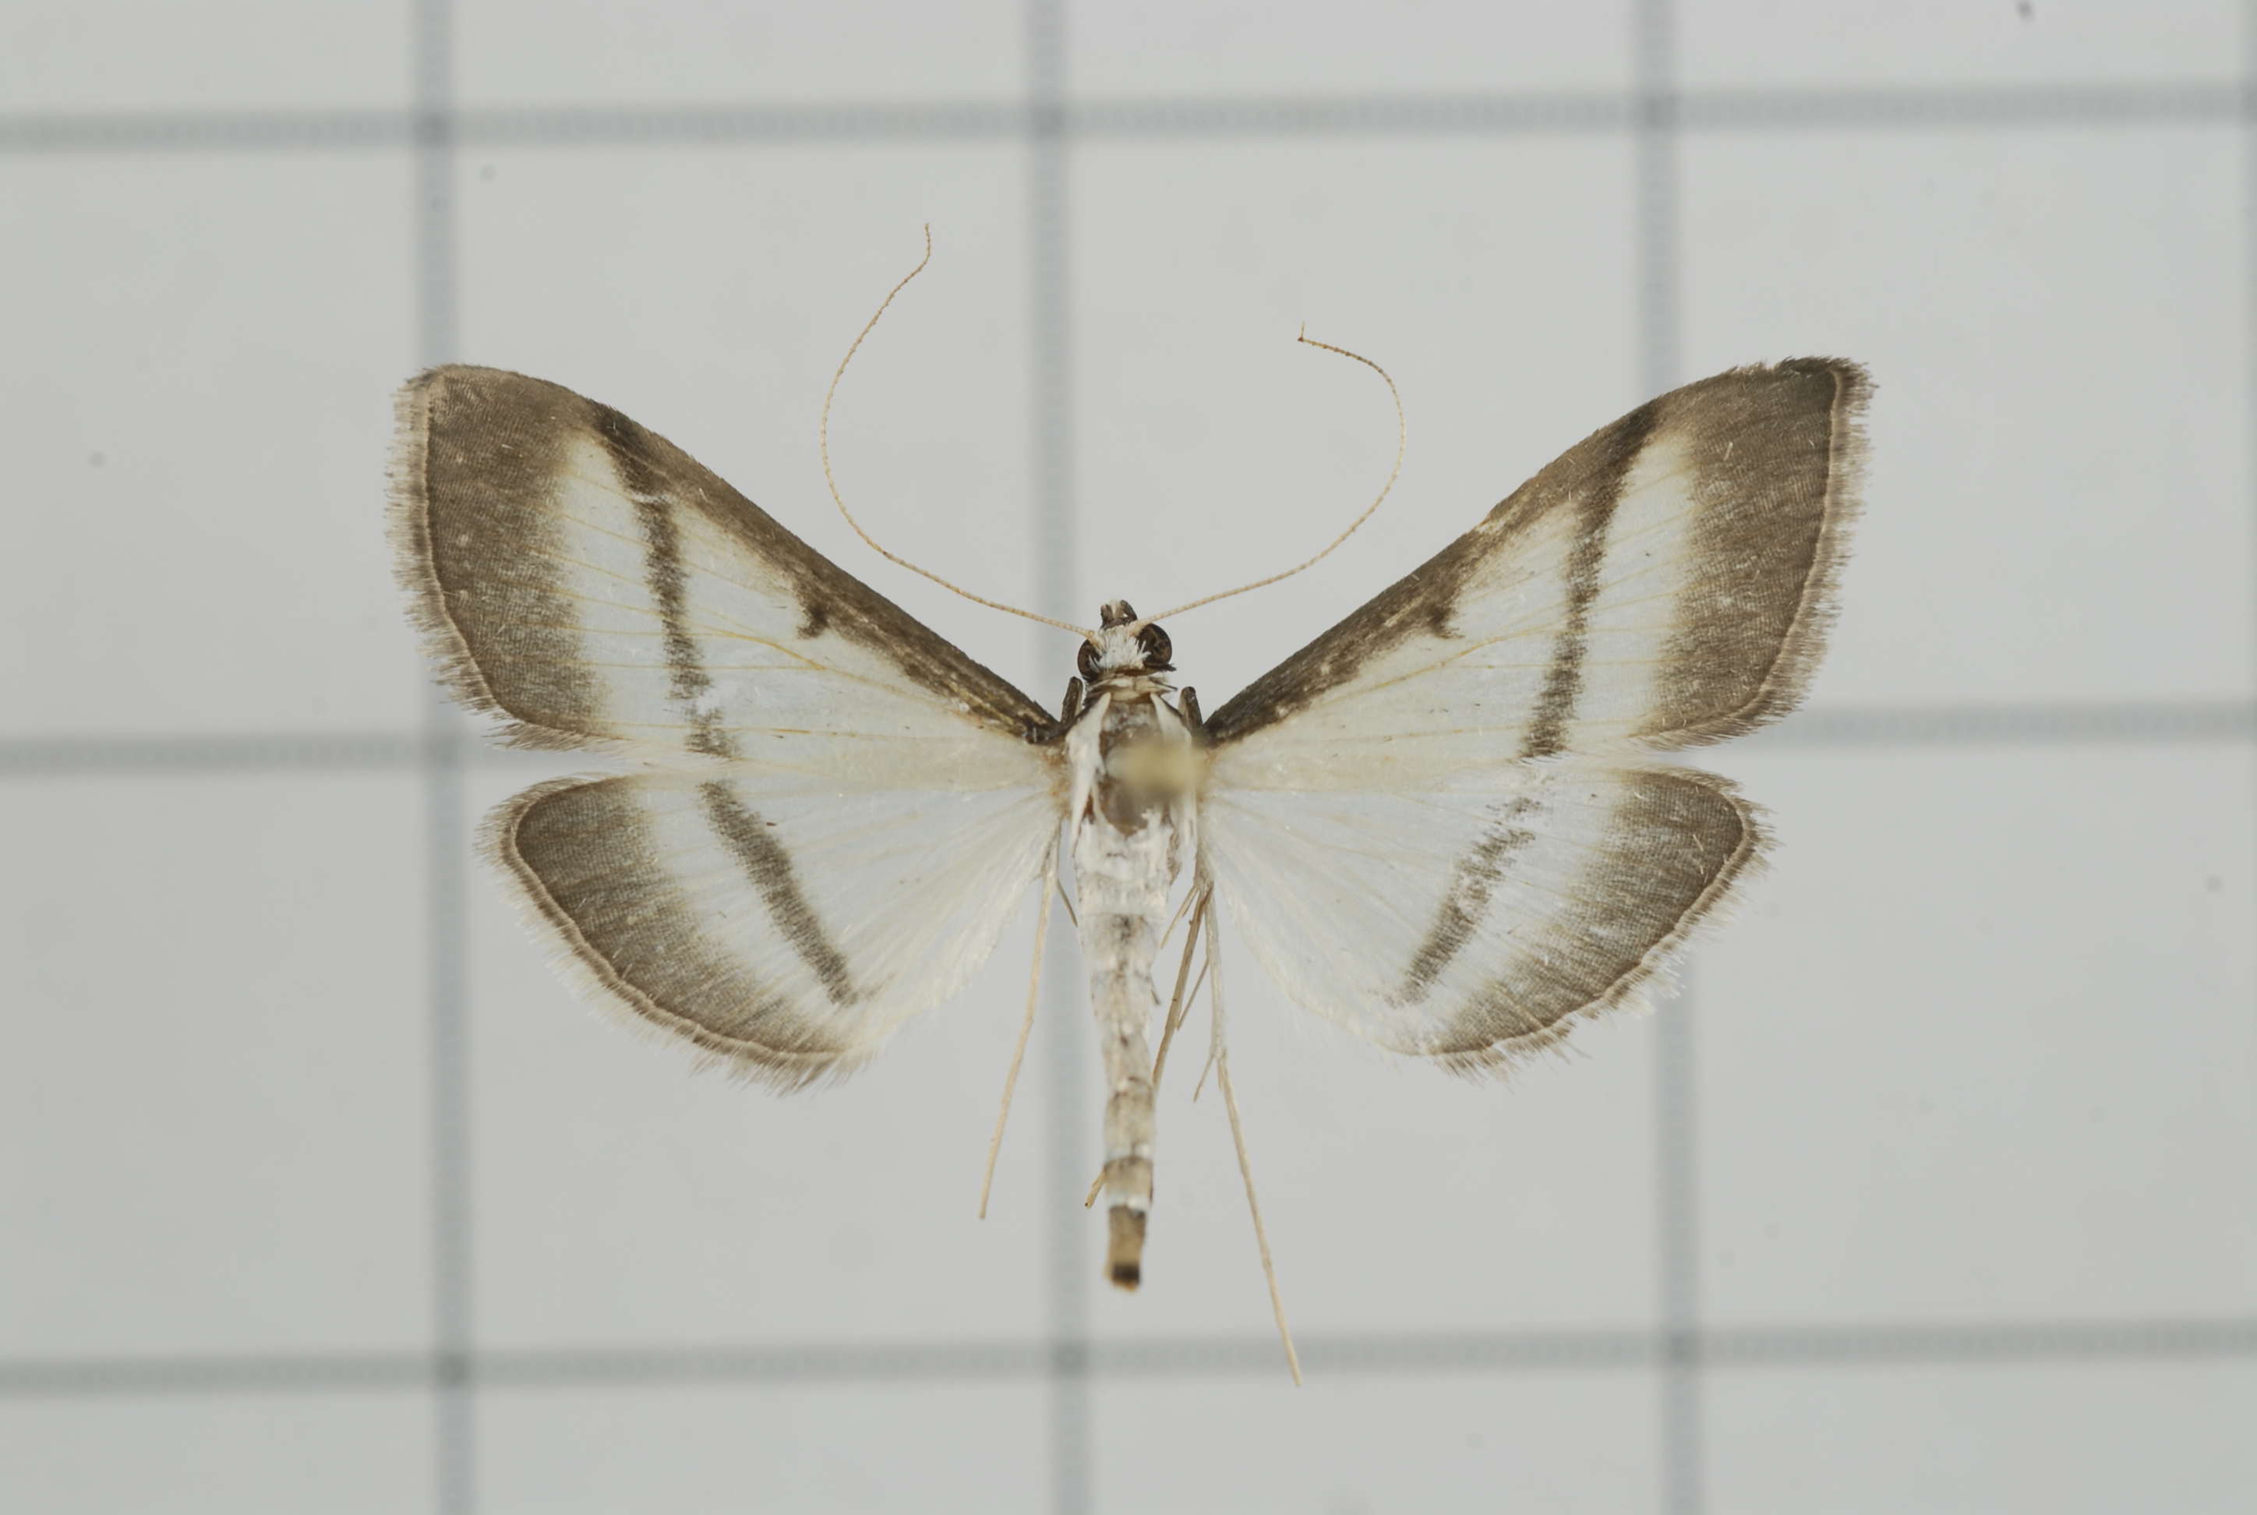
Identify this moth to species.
Bradina diagonalis
